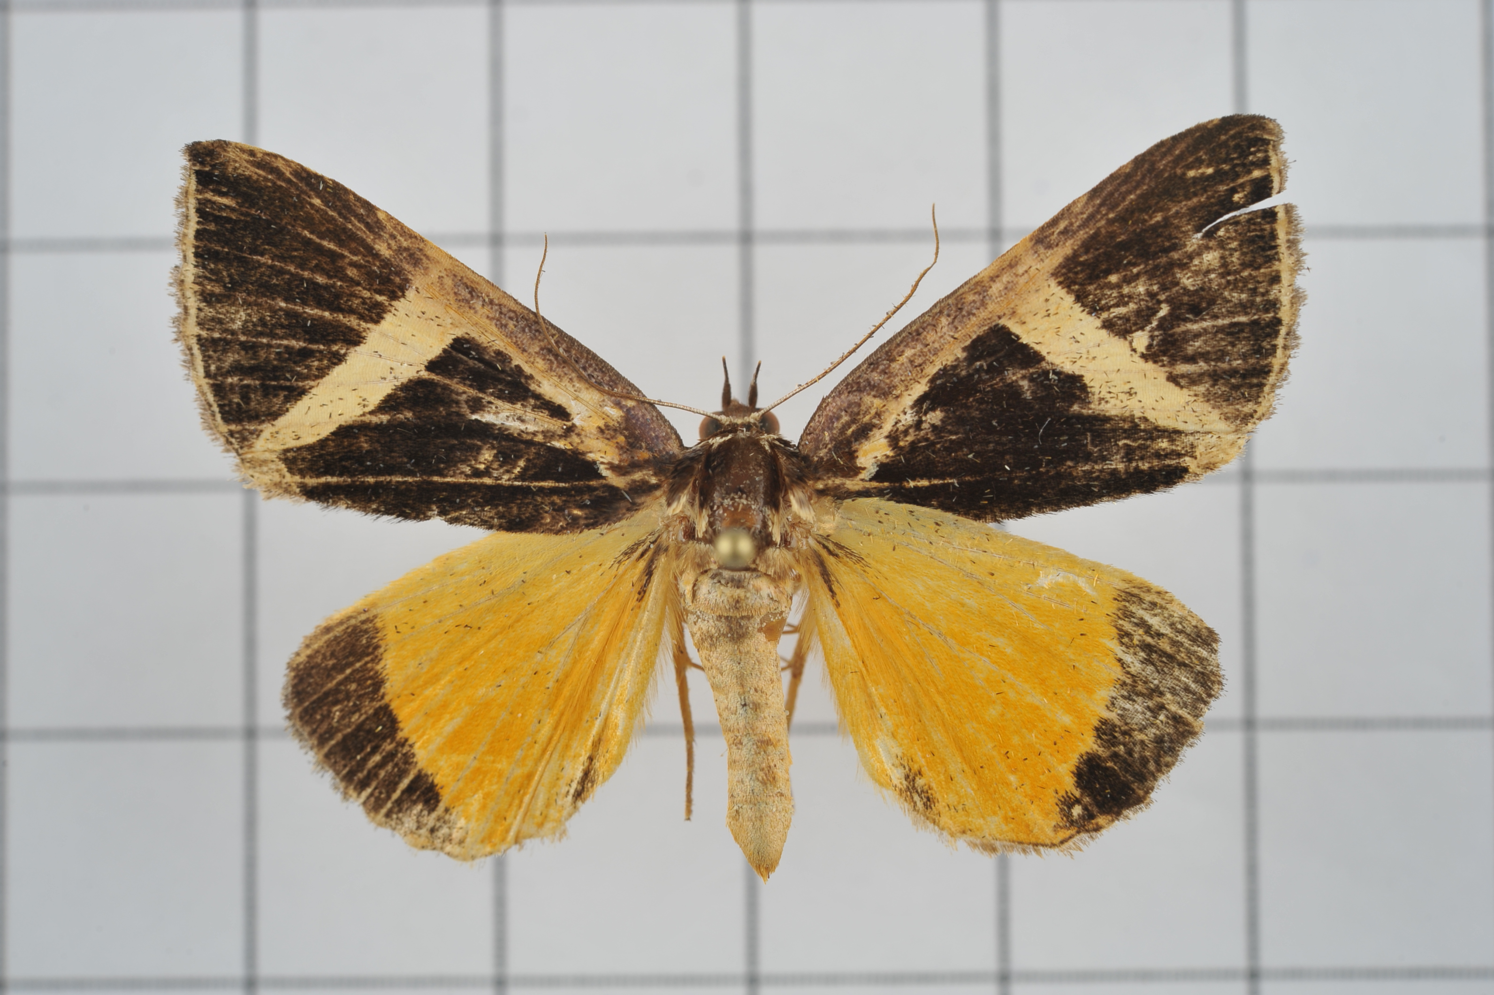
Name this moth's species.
Fodina contigua
